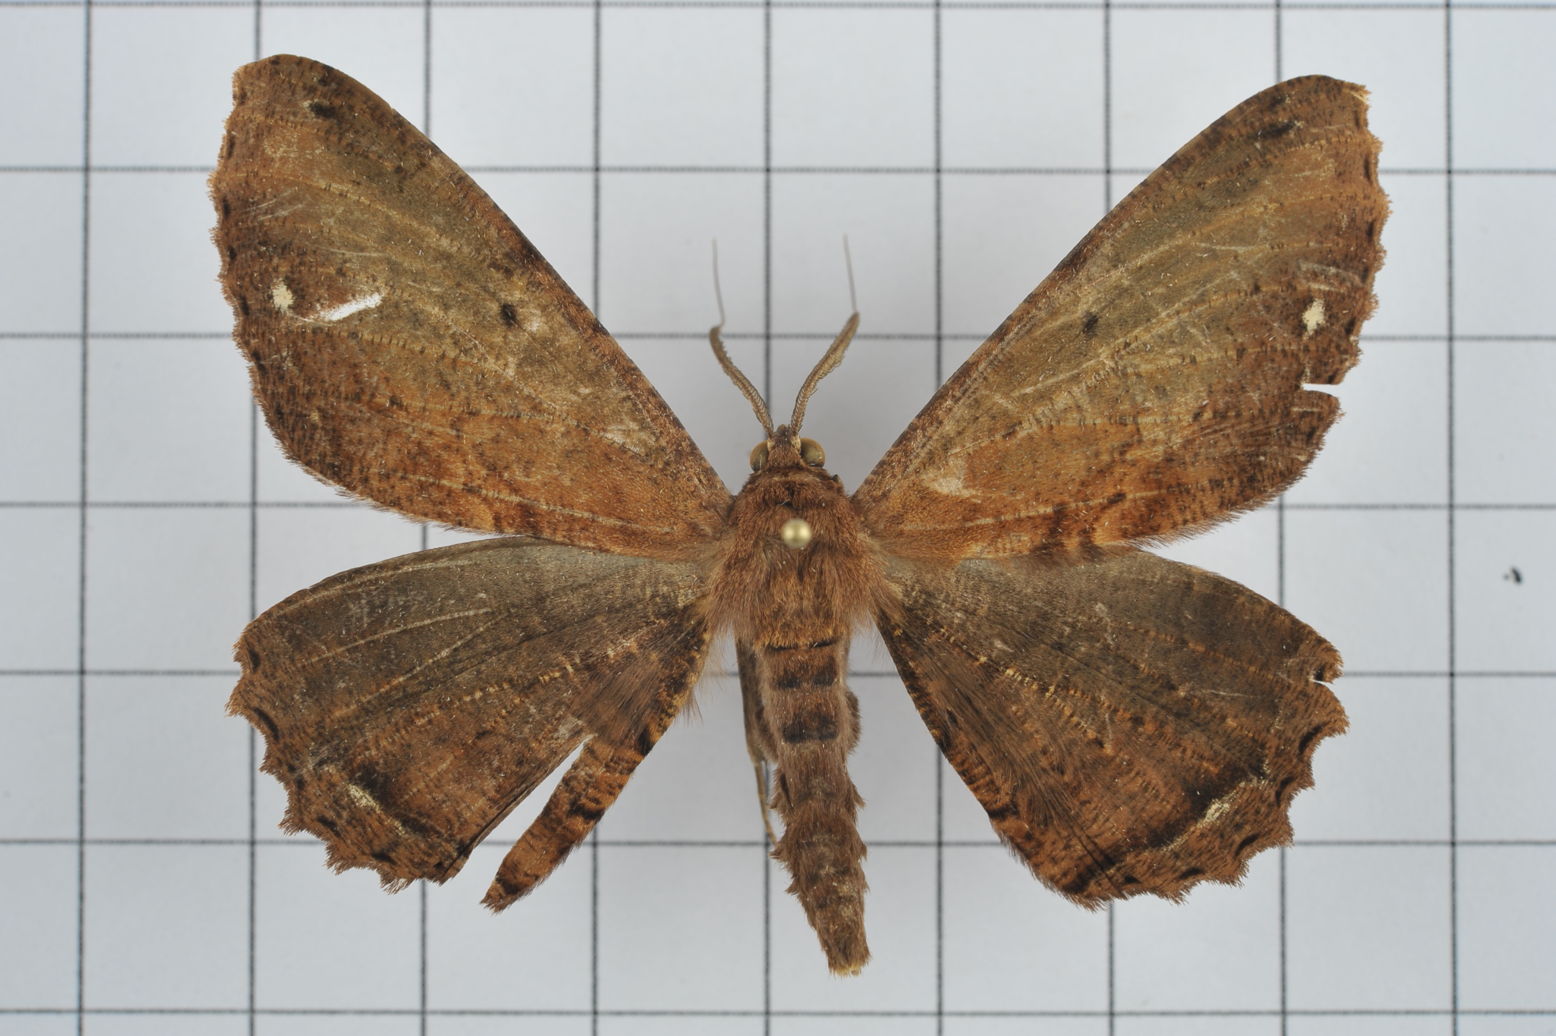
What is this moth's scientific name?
Chorodna creataria
